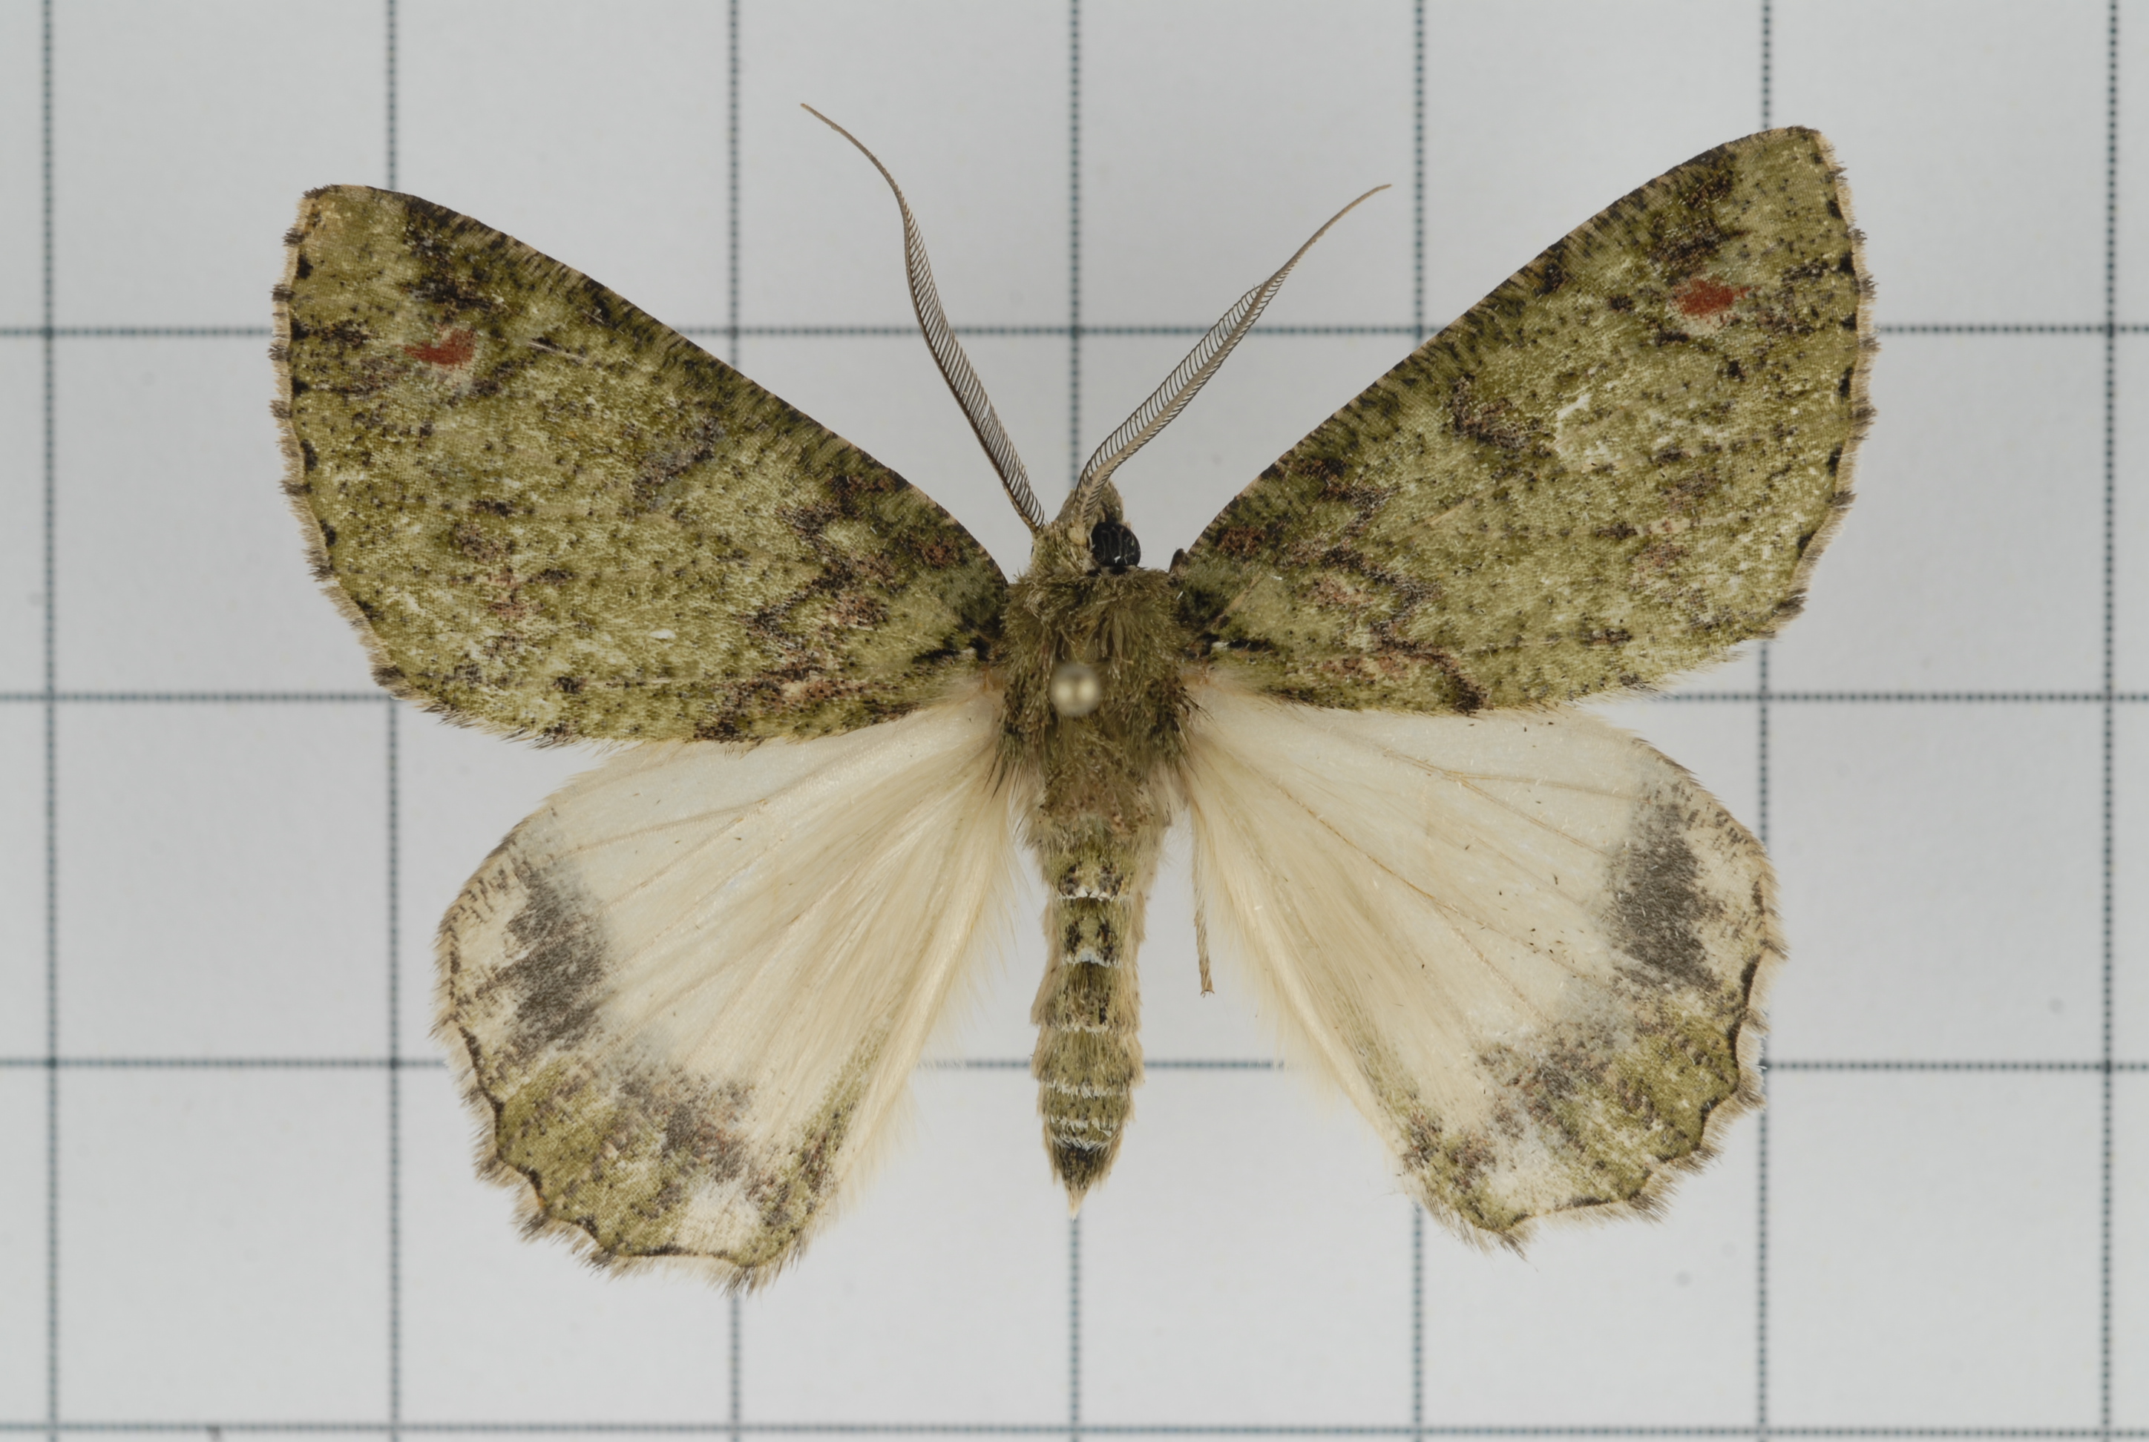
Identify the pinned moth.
Dindica purpurata
